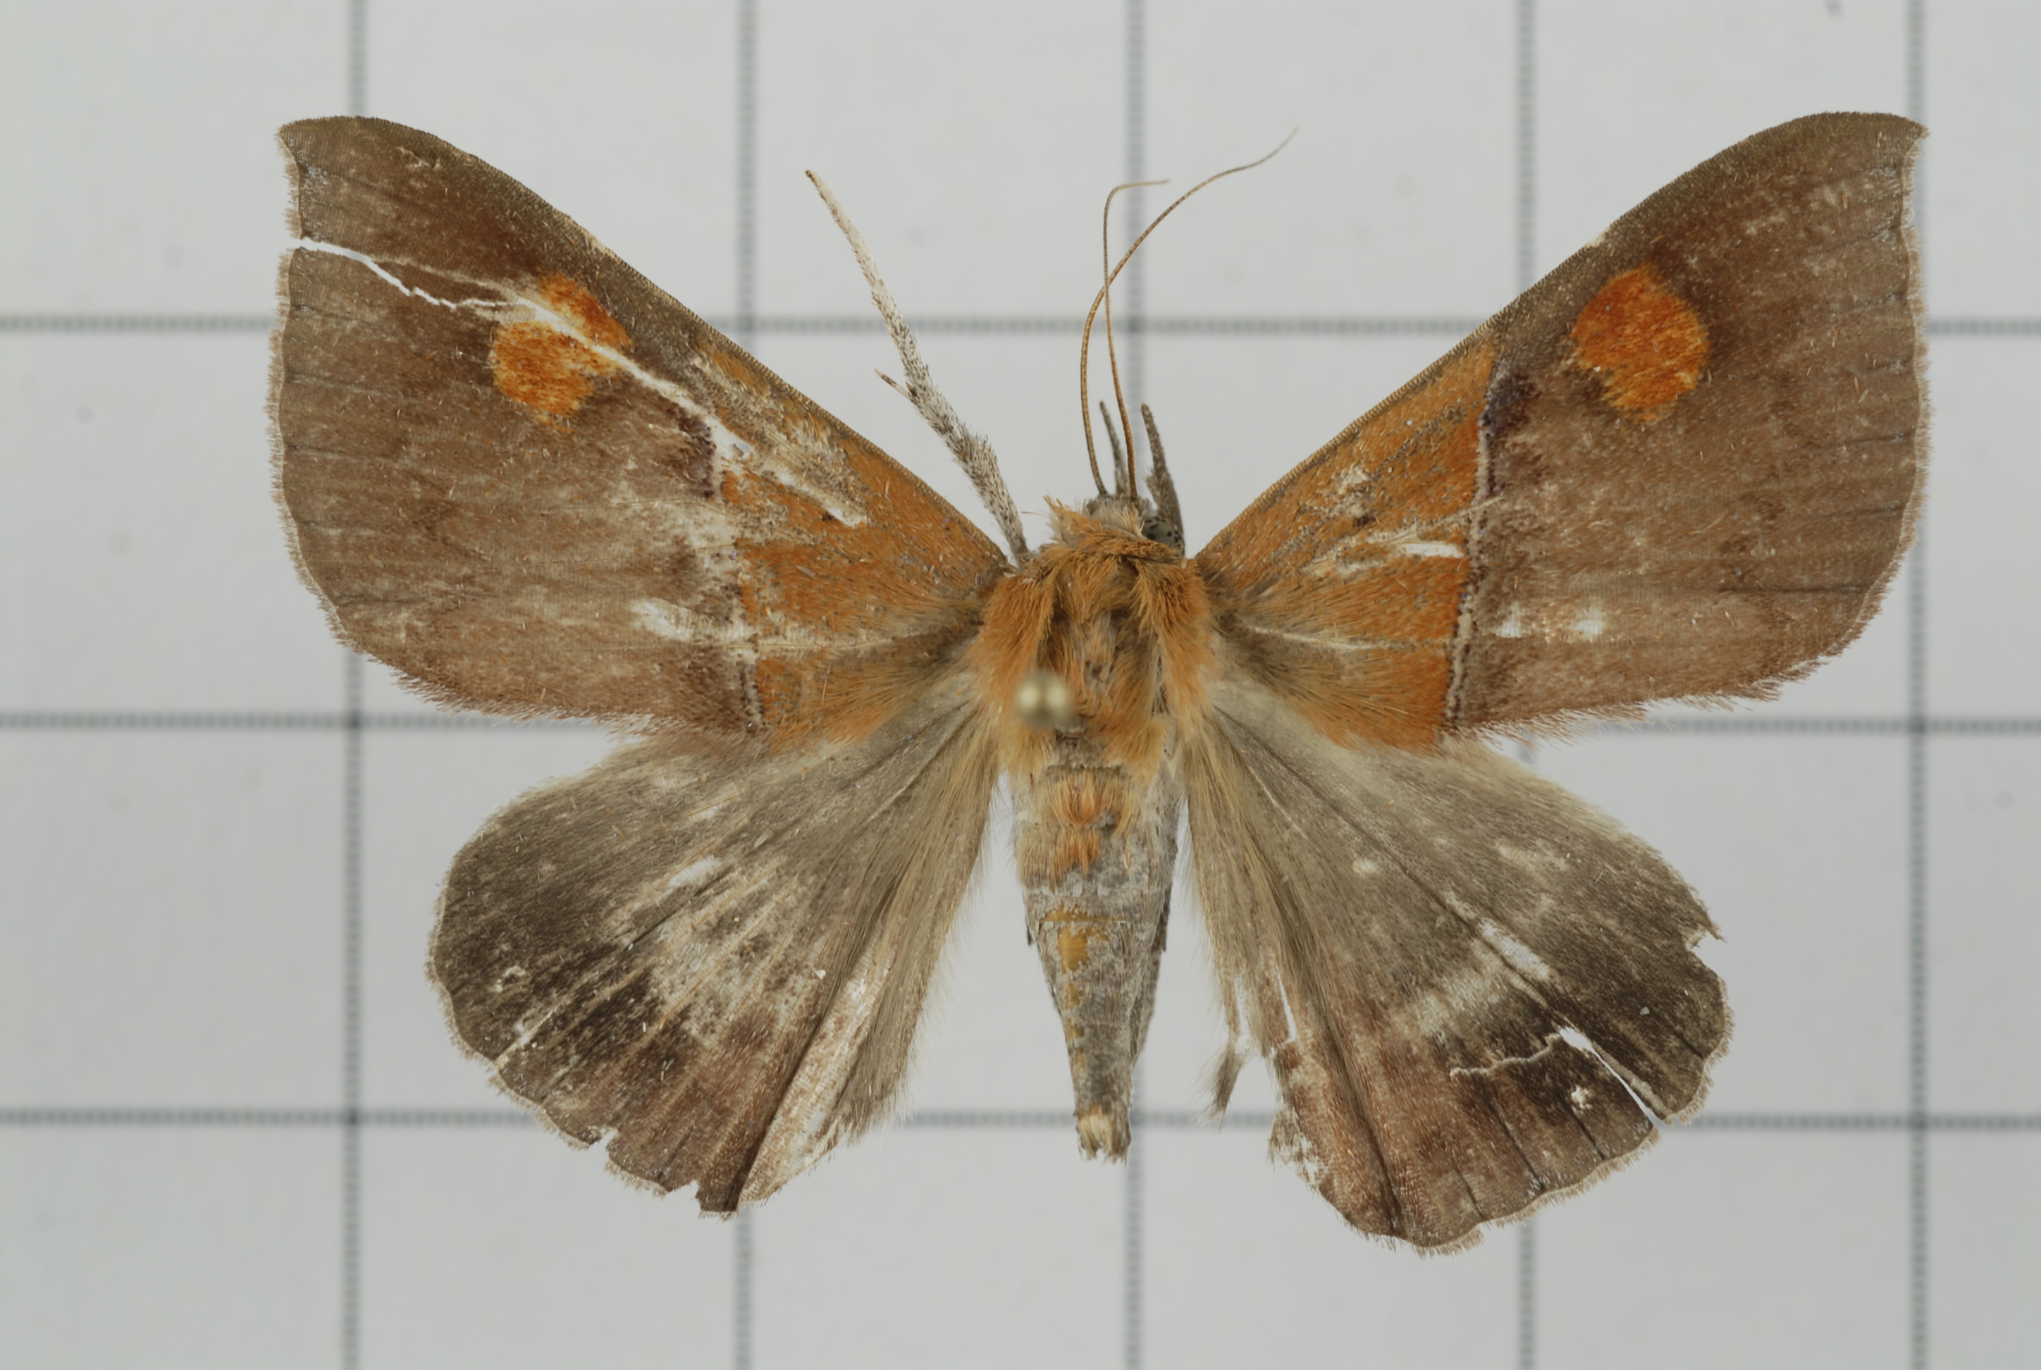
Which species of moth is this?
Sympis rufibasis
